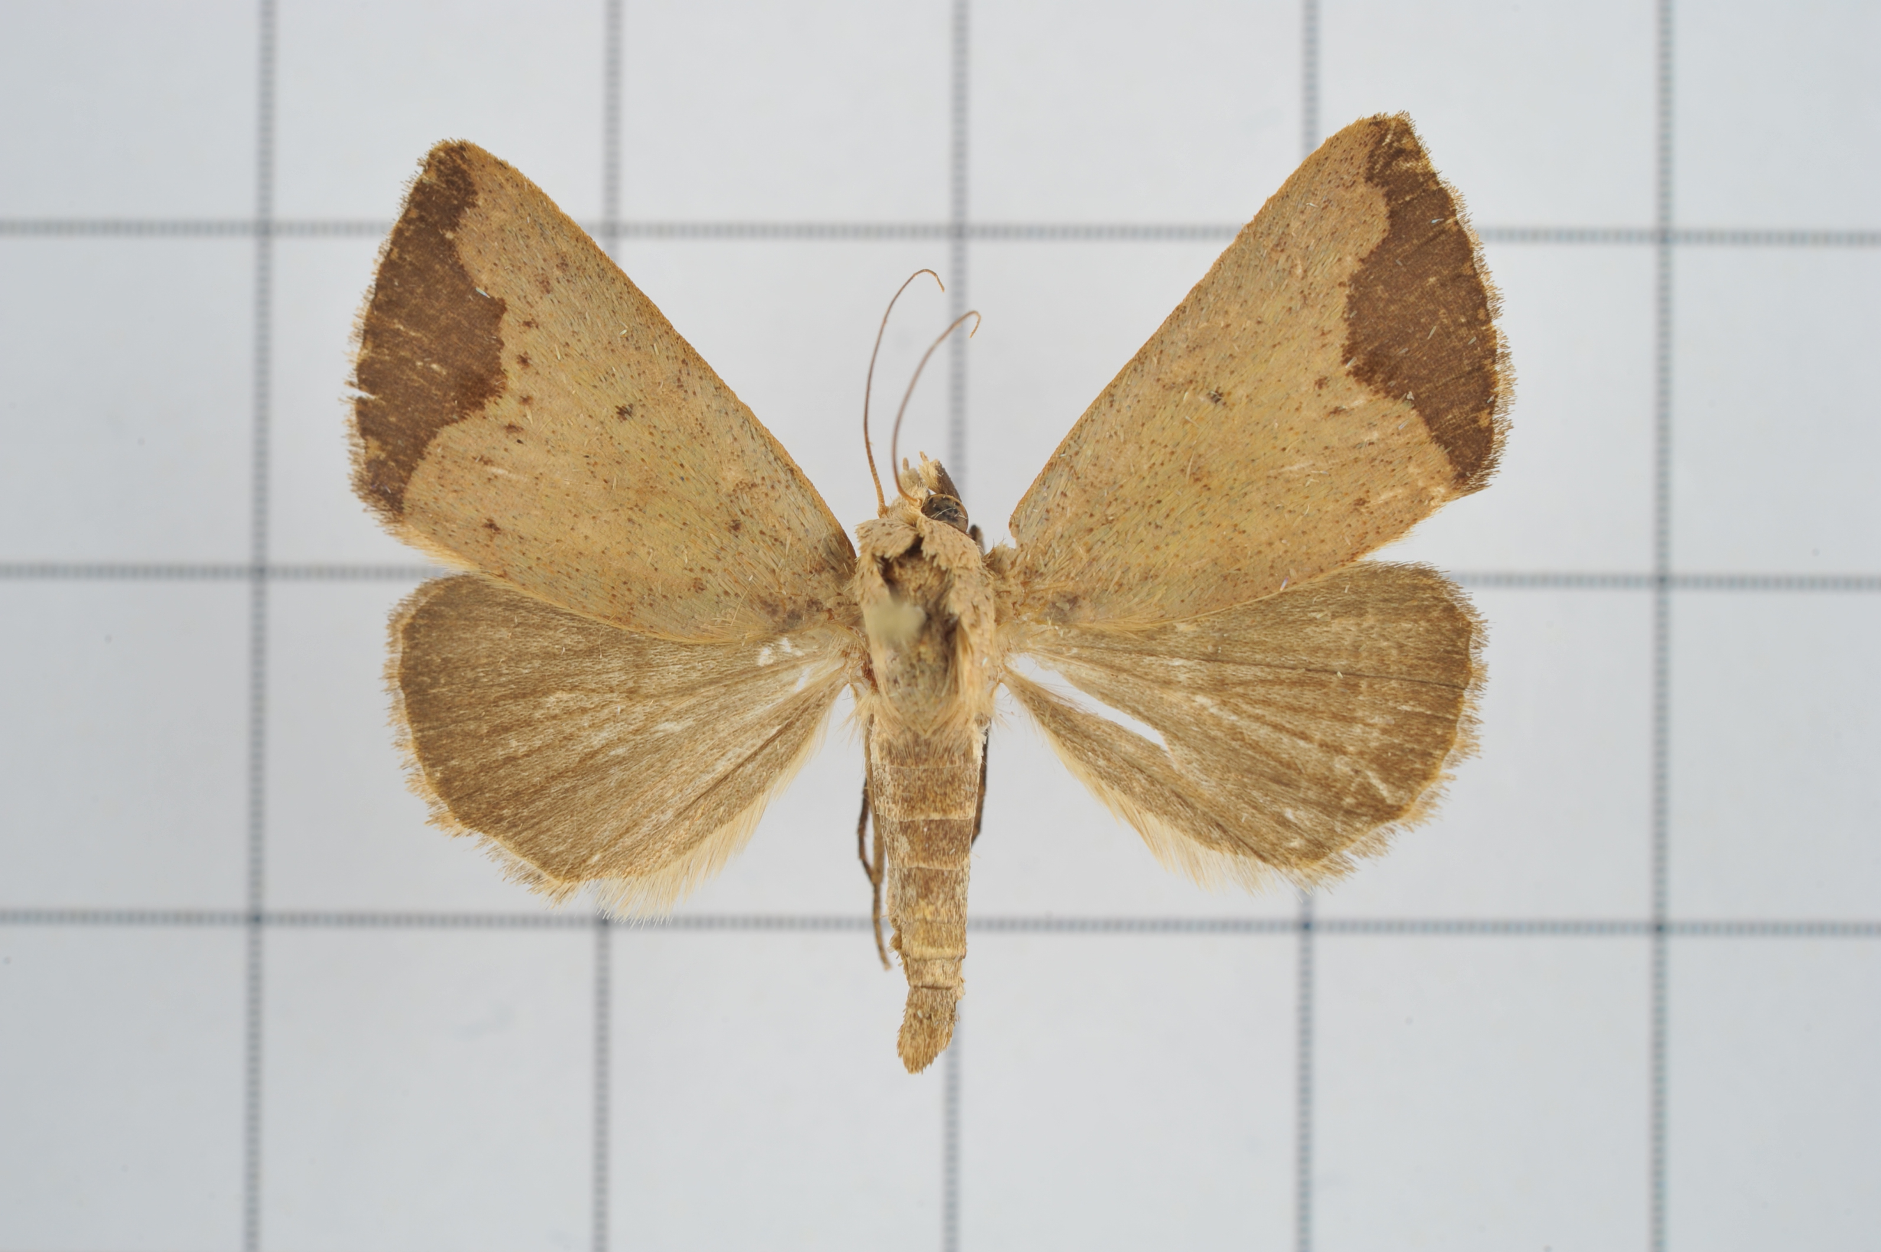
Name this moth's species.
Bocula diffisa
